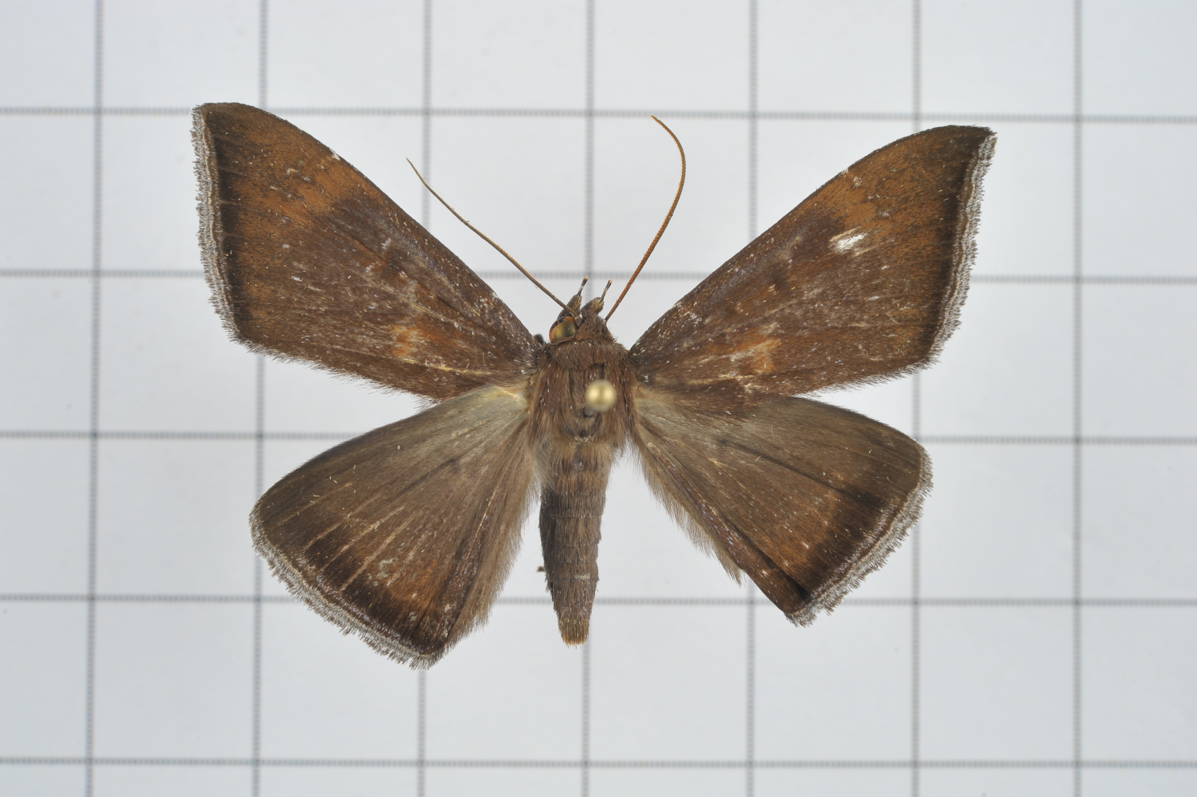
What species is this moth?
Platyja acerces
